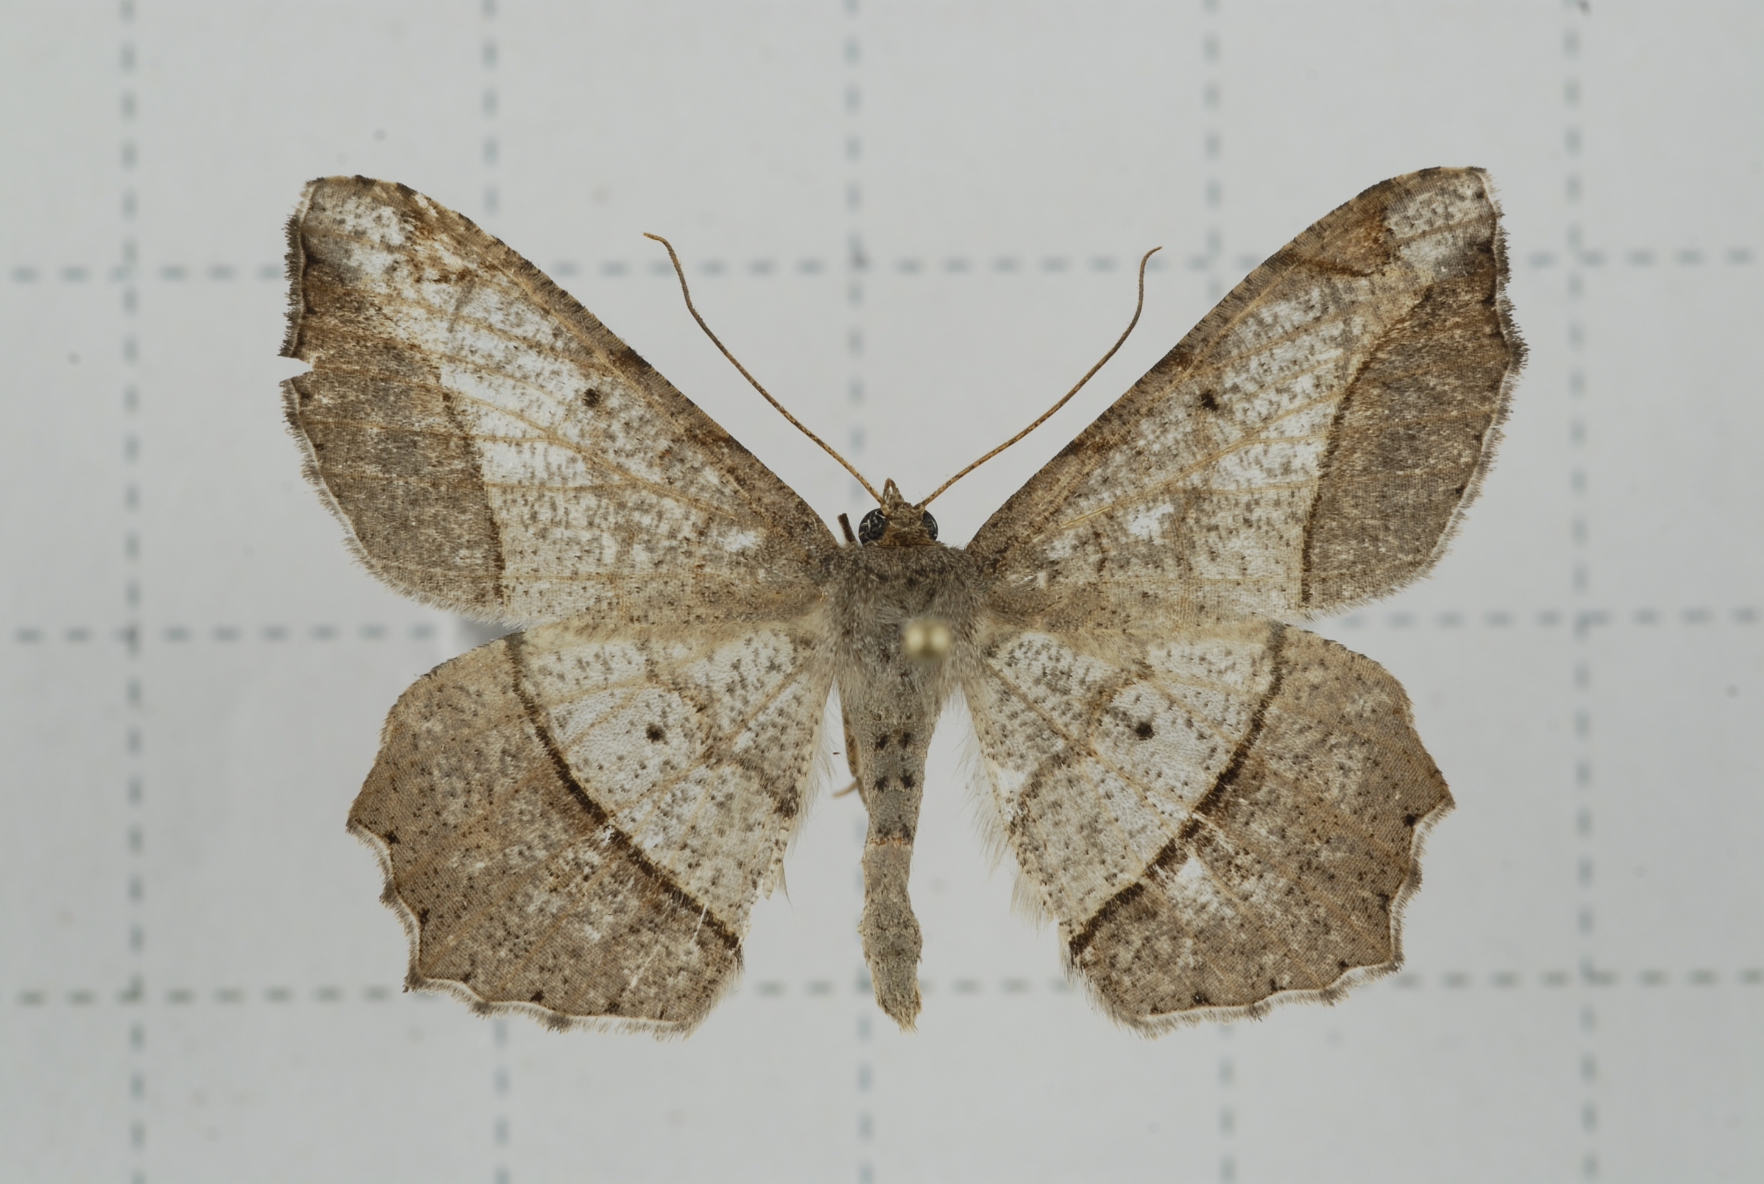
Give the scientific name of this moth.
Chiasmia monticolaria notia
